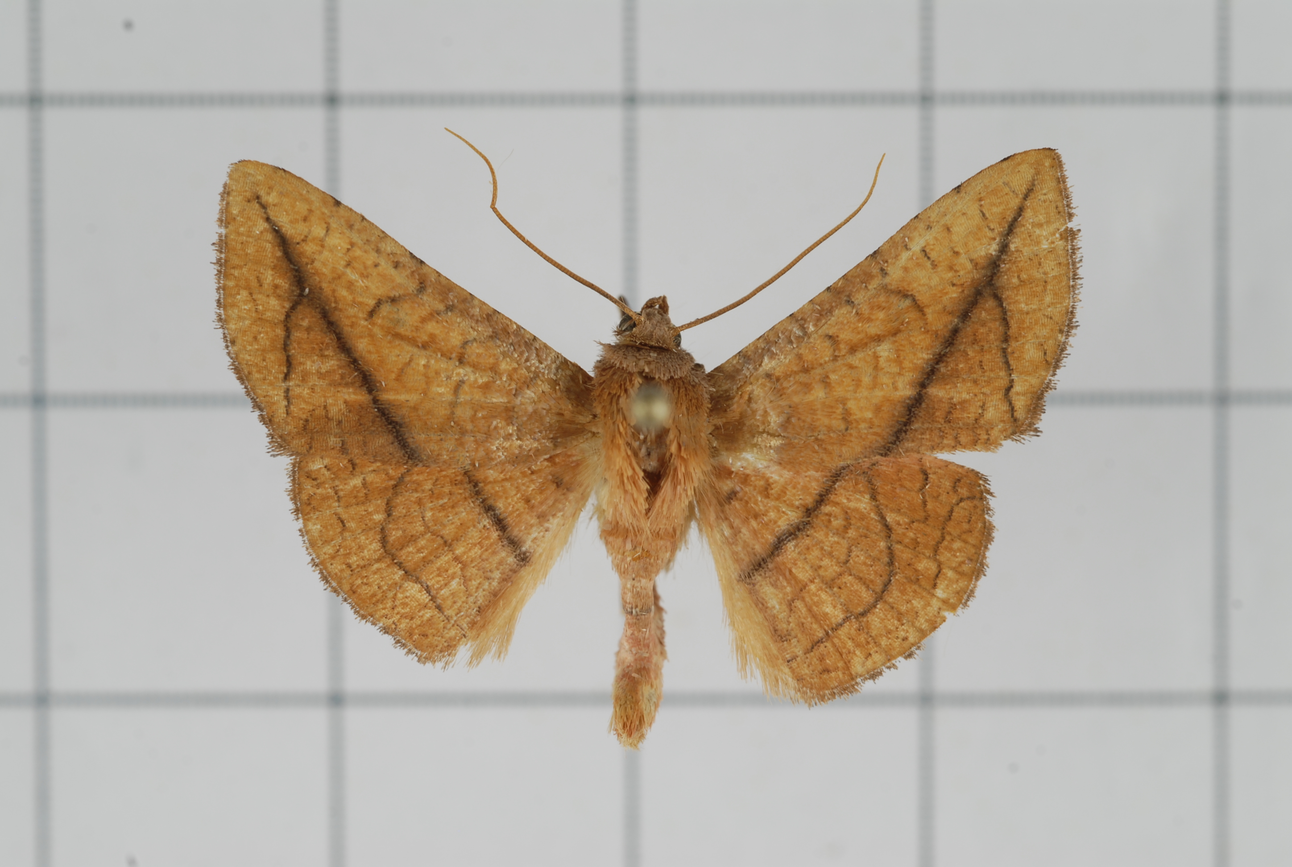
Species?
Sonagara strigipennis
